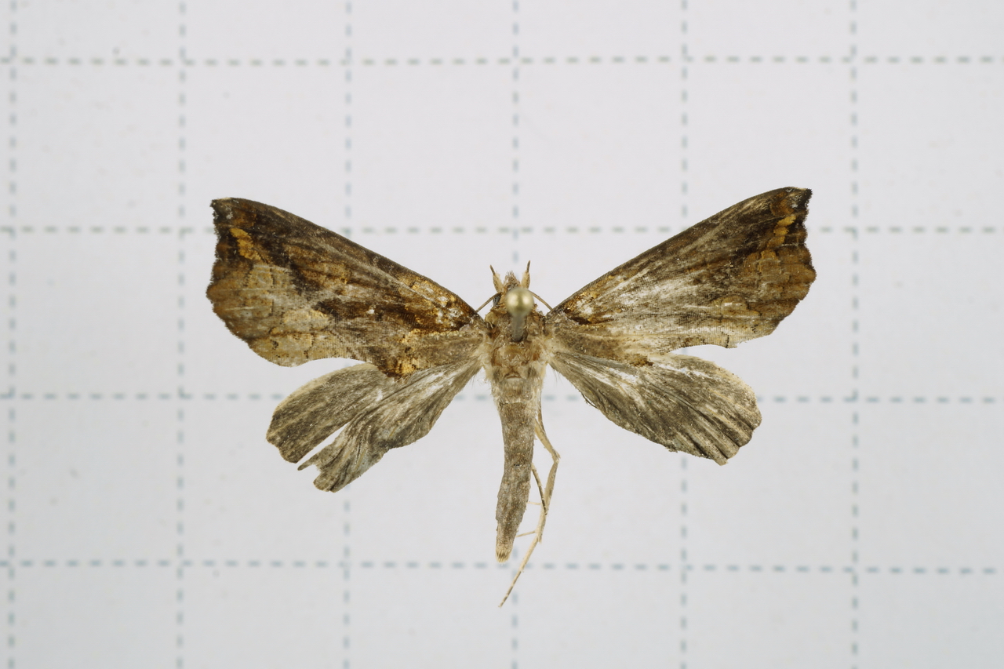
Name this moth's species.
Plusiodonta coelonota
